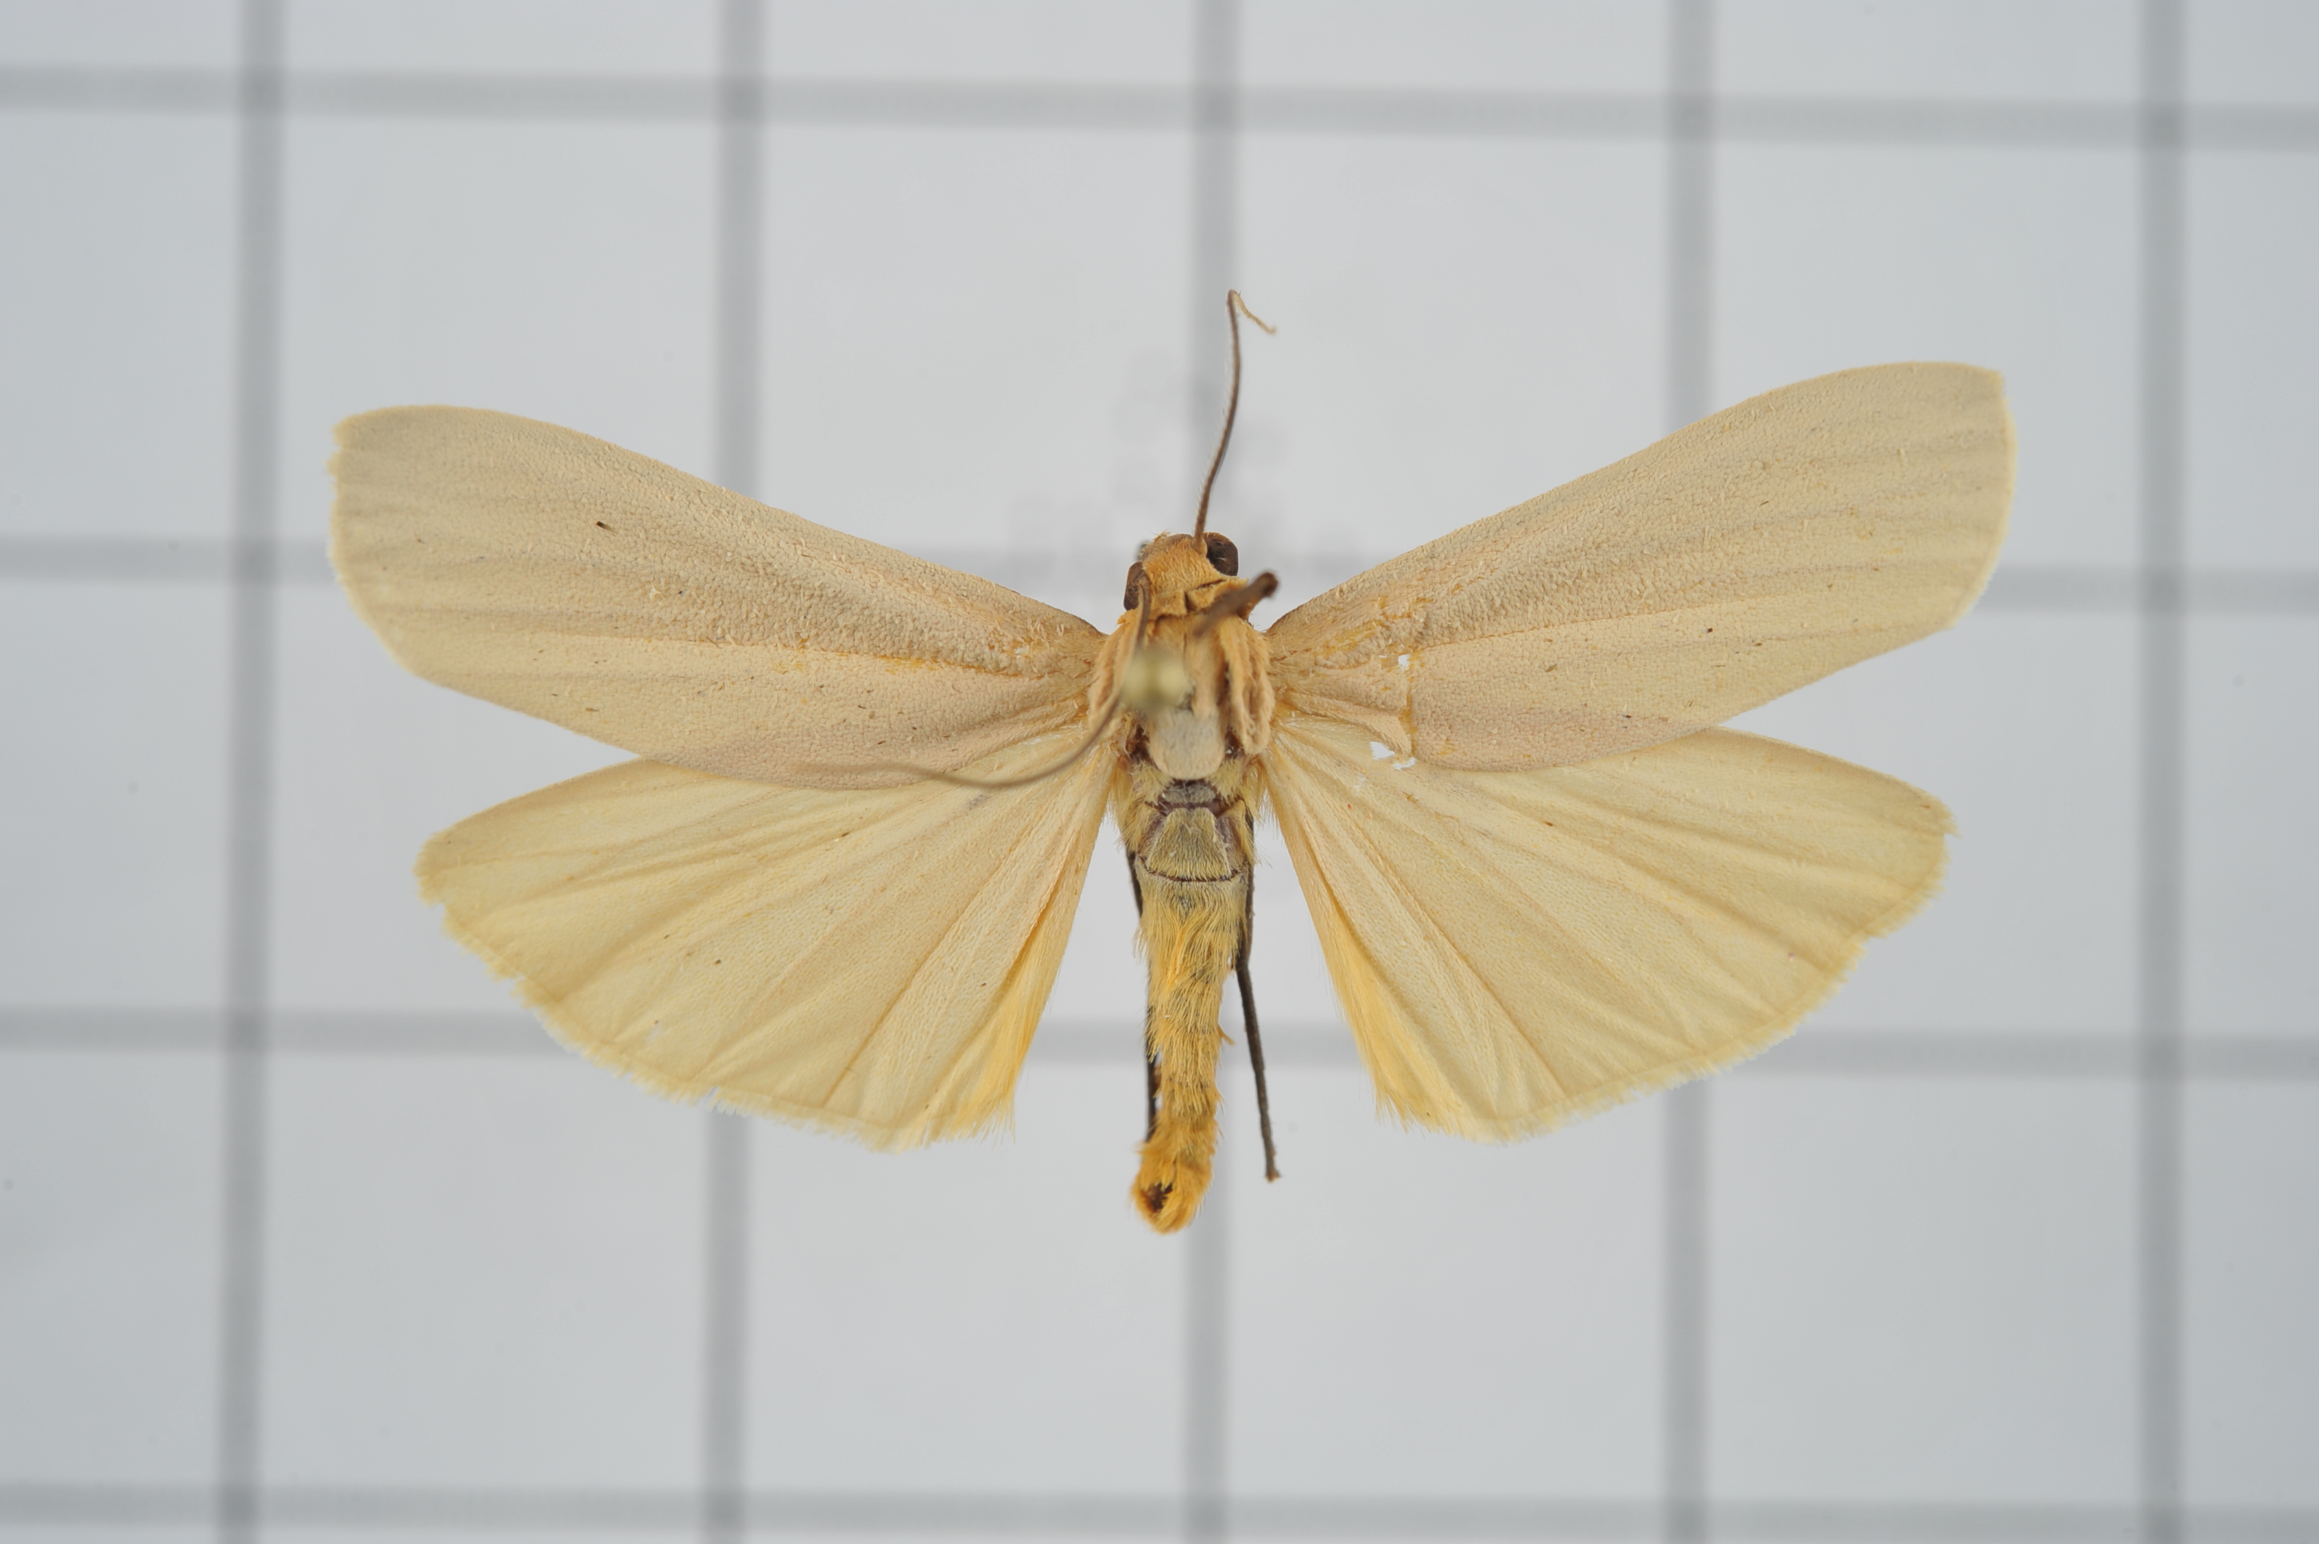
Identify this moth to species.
Eilema ranrunensis
